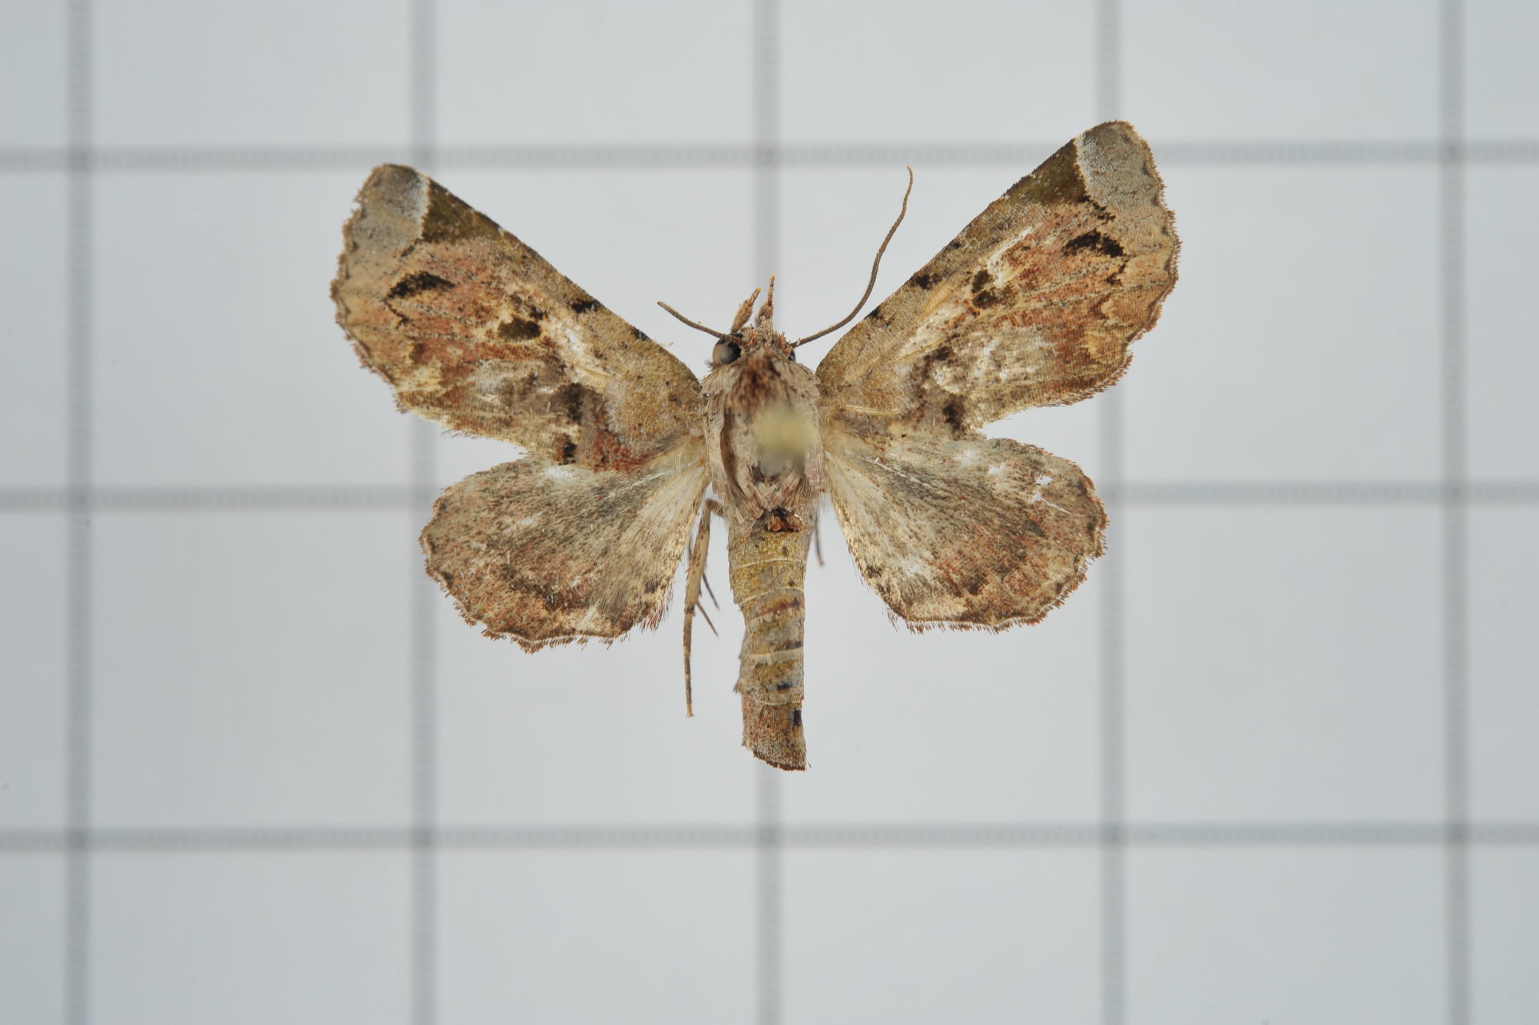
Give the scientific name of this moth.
Atacira affinis
